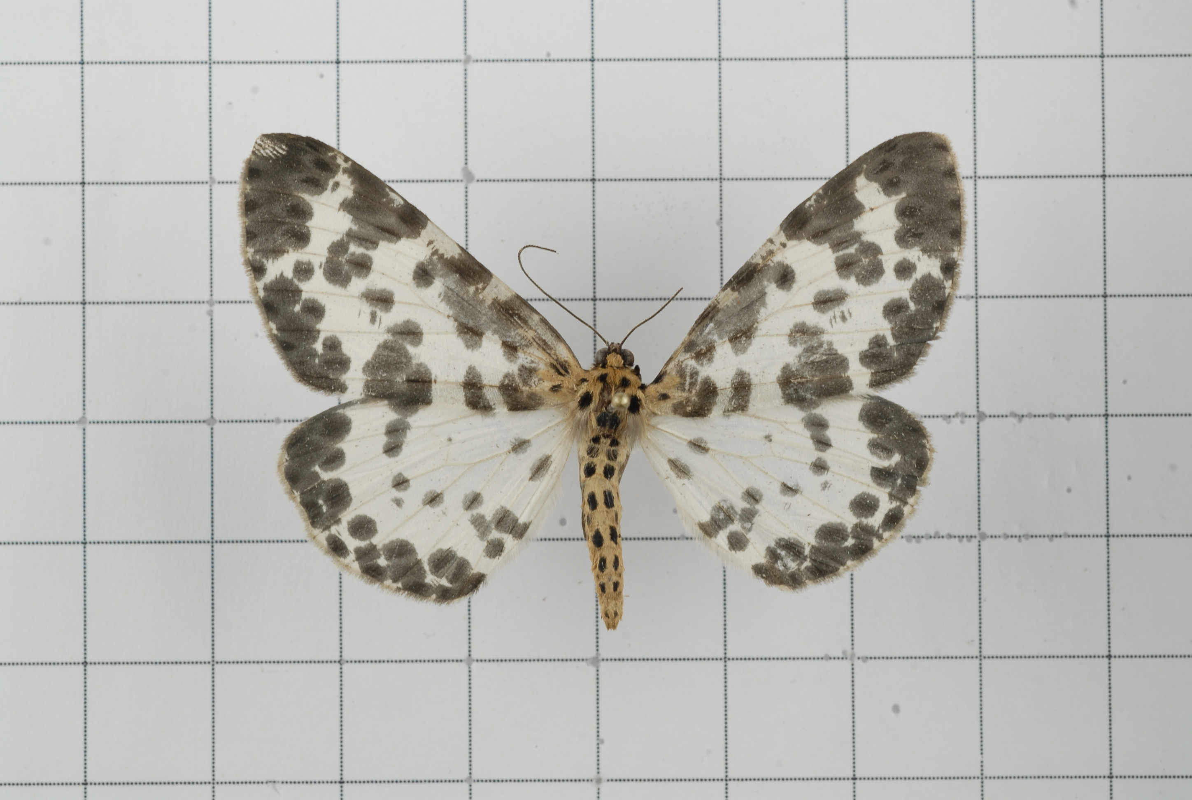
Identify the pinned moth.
Percnia luridaria nominoneura
